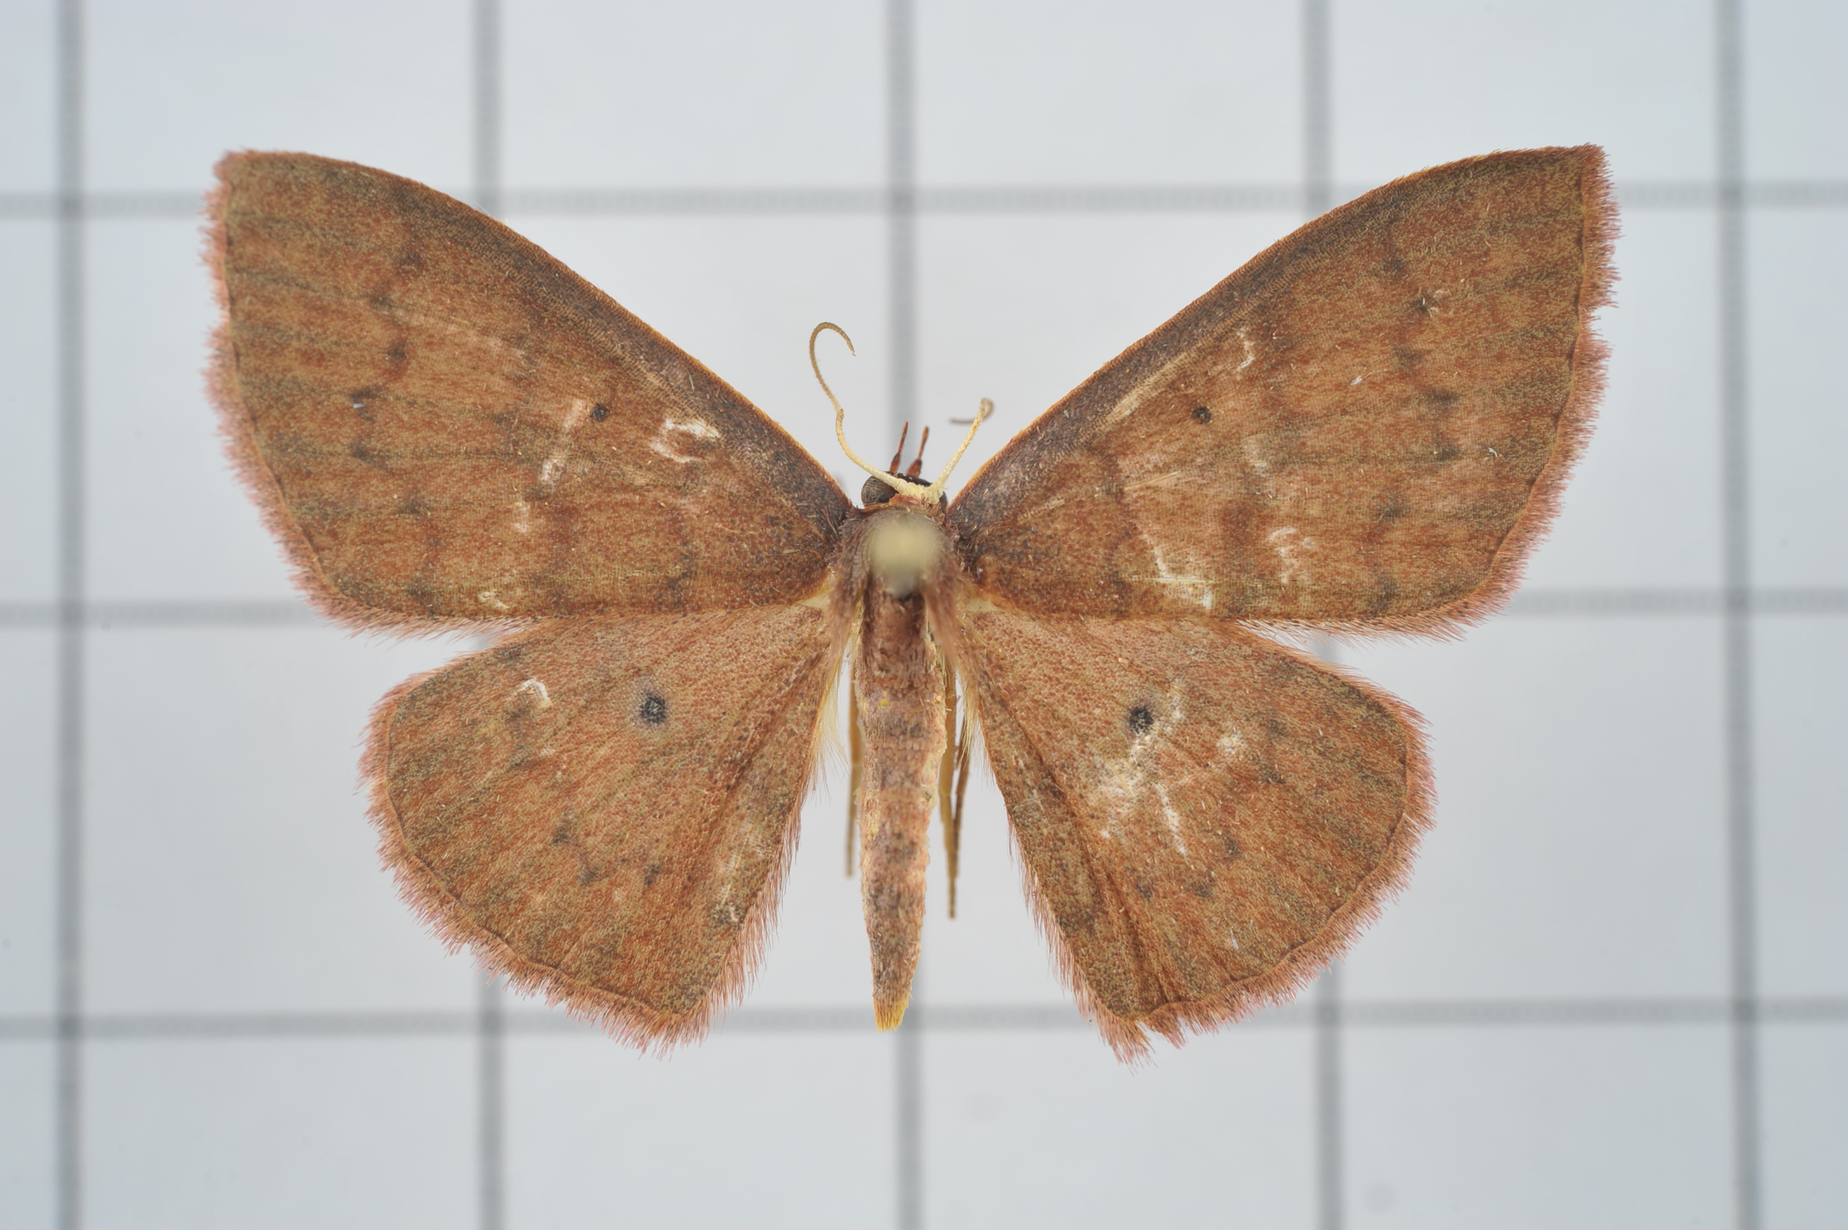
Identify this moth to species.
Organopoda carnearia carnearia
